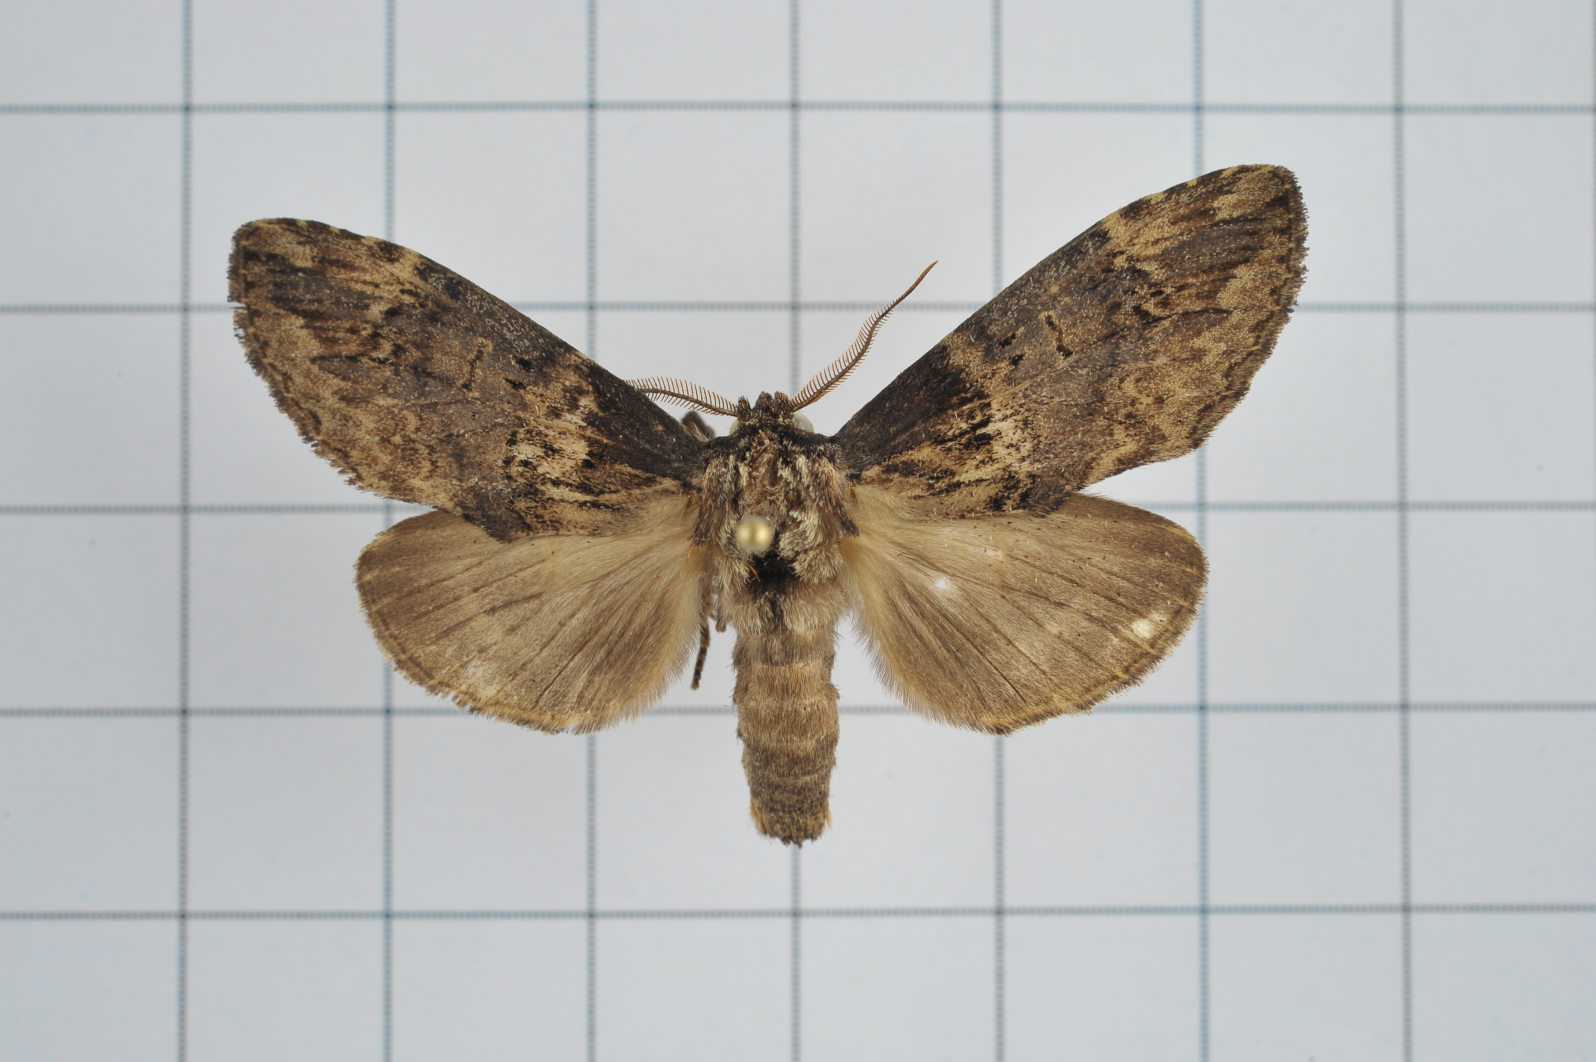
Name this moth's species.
Hyperaeschrella kosemponica
